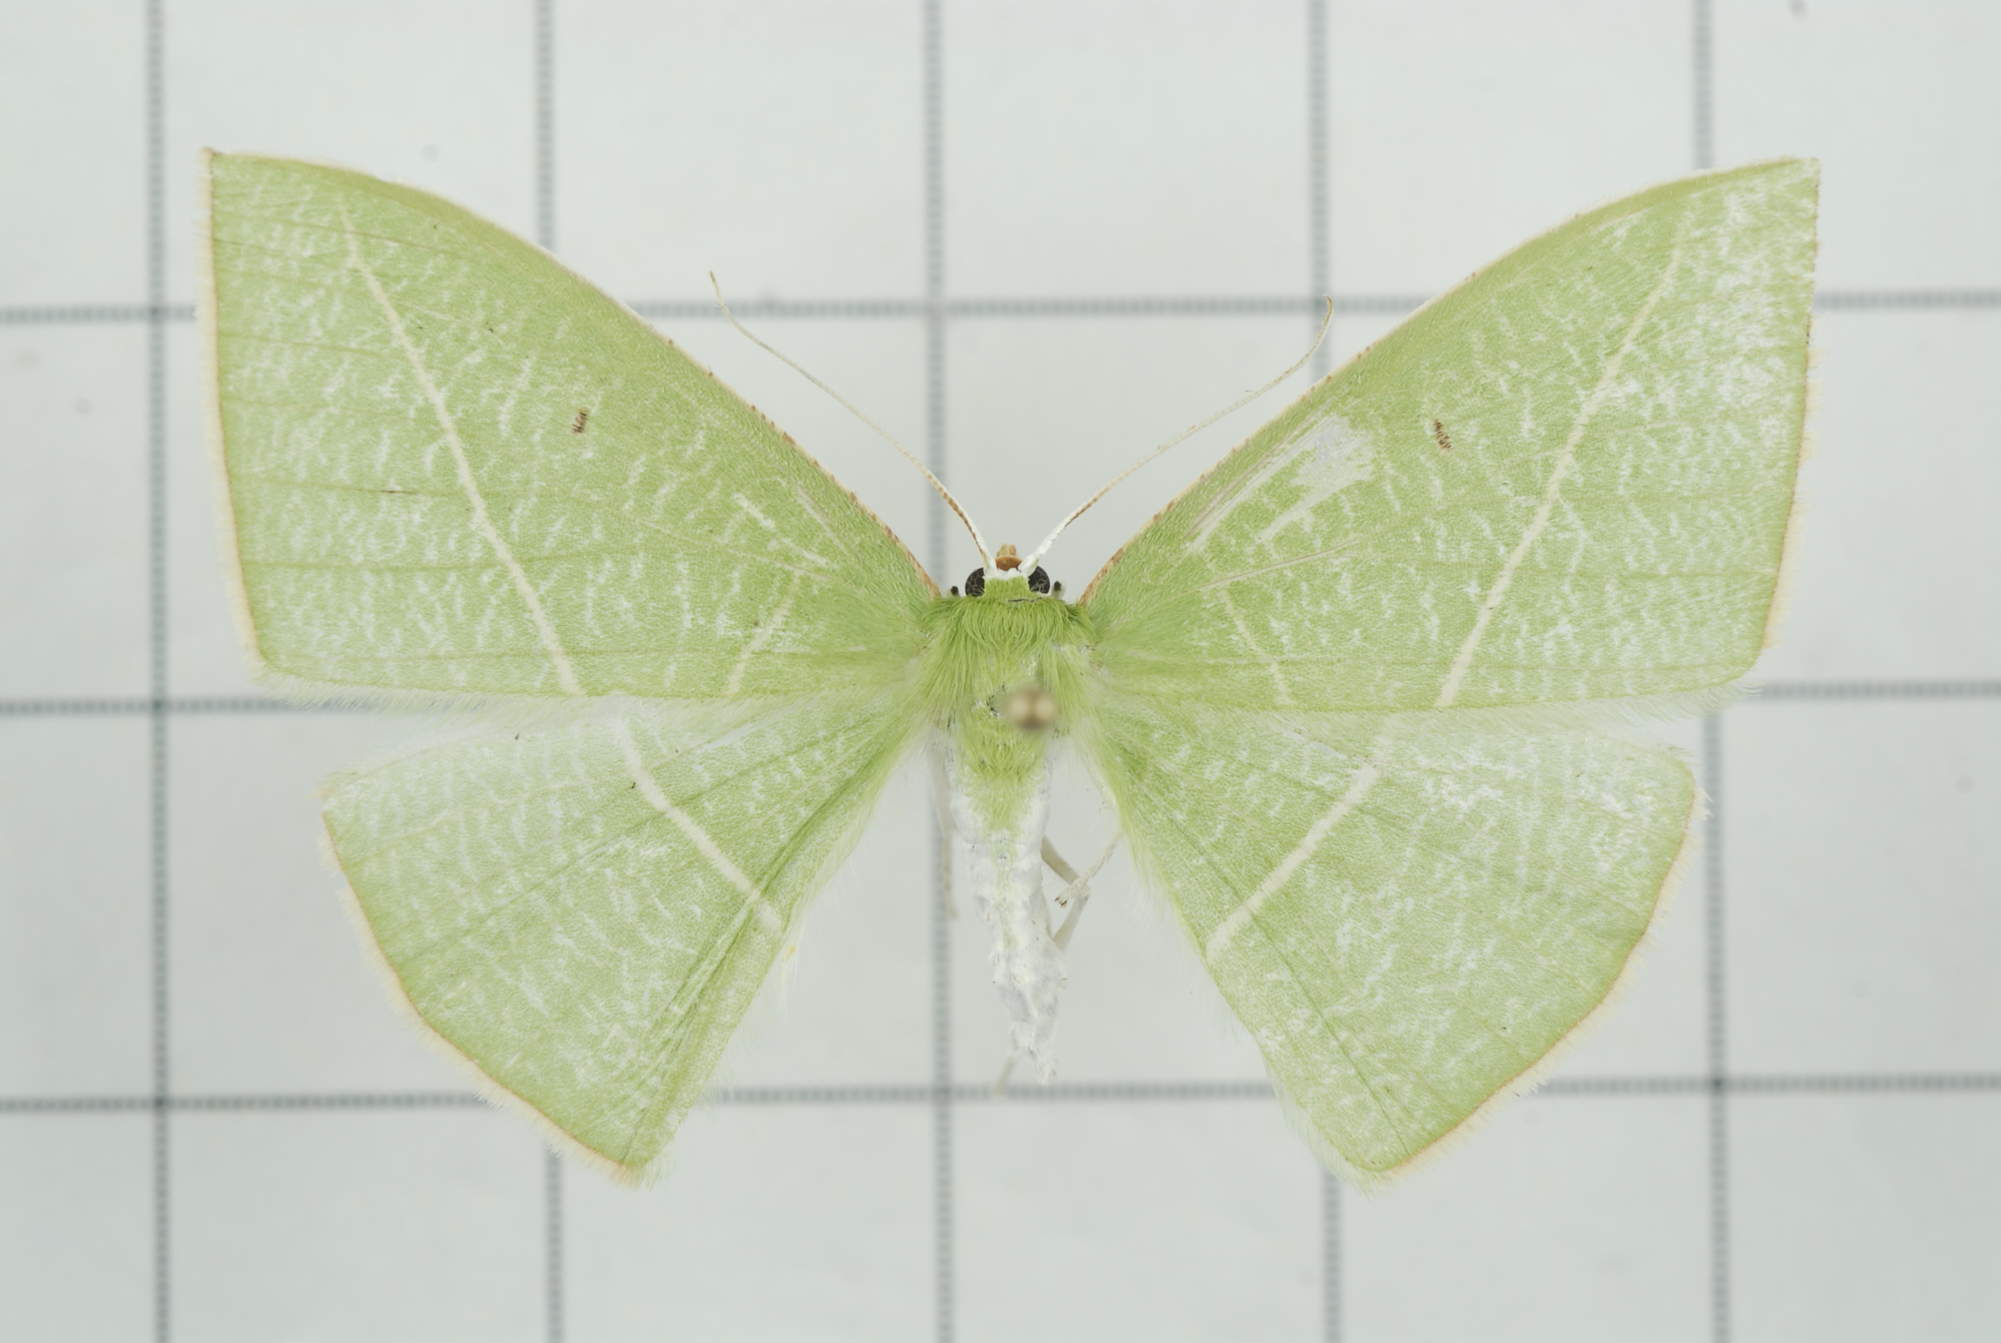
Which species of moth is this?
Tanaoctenia haliaria
